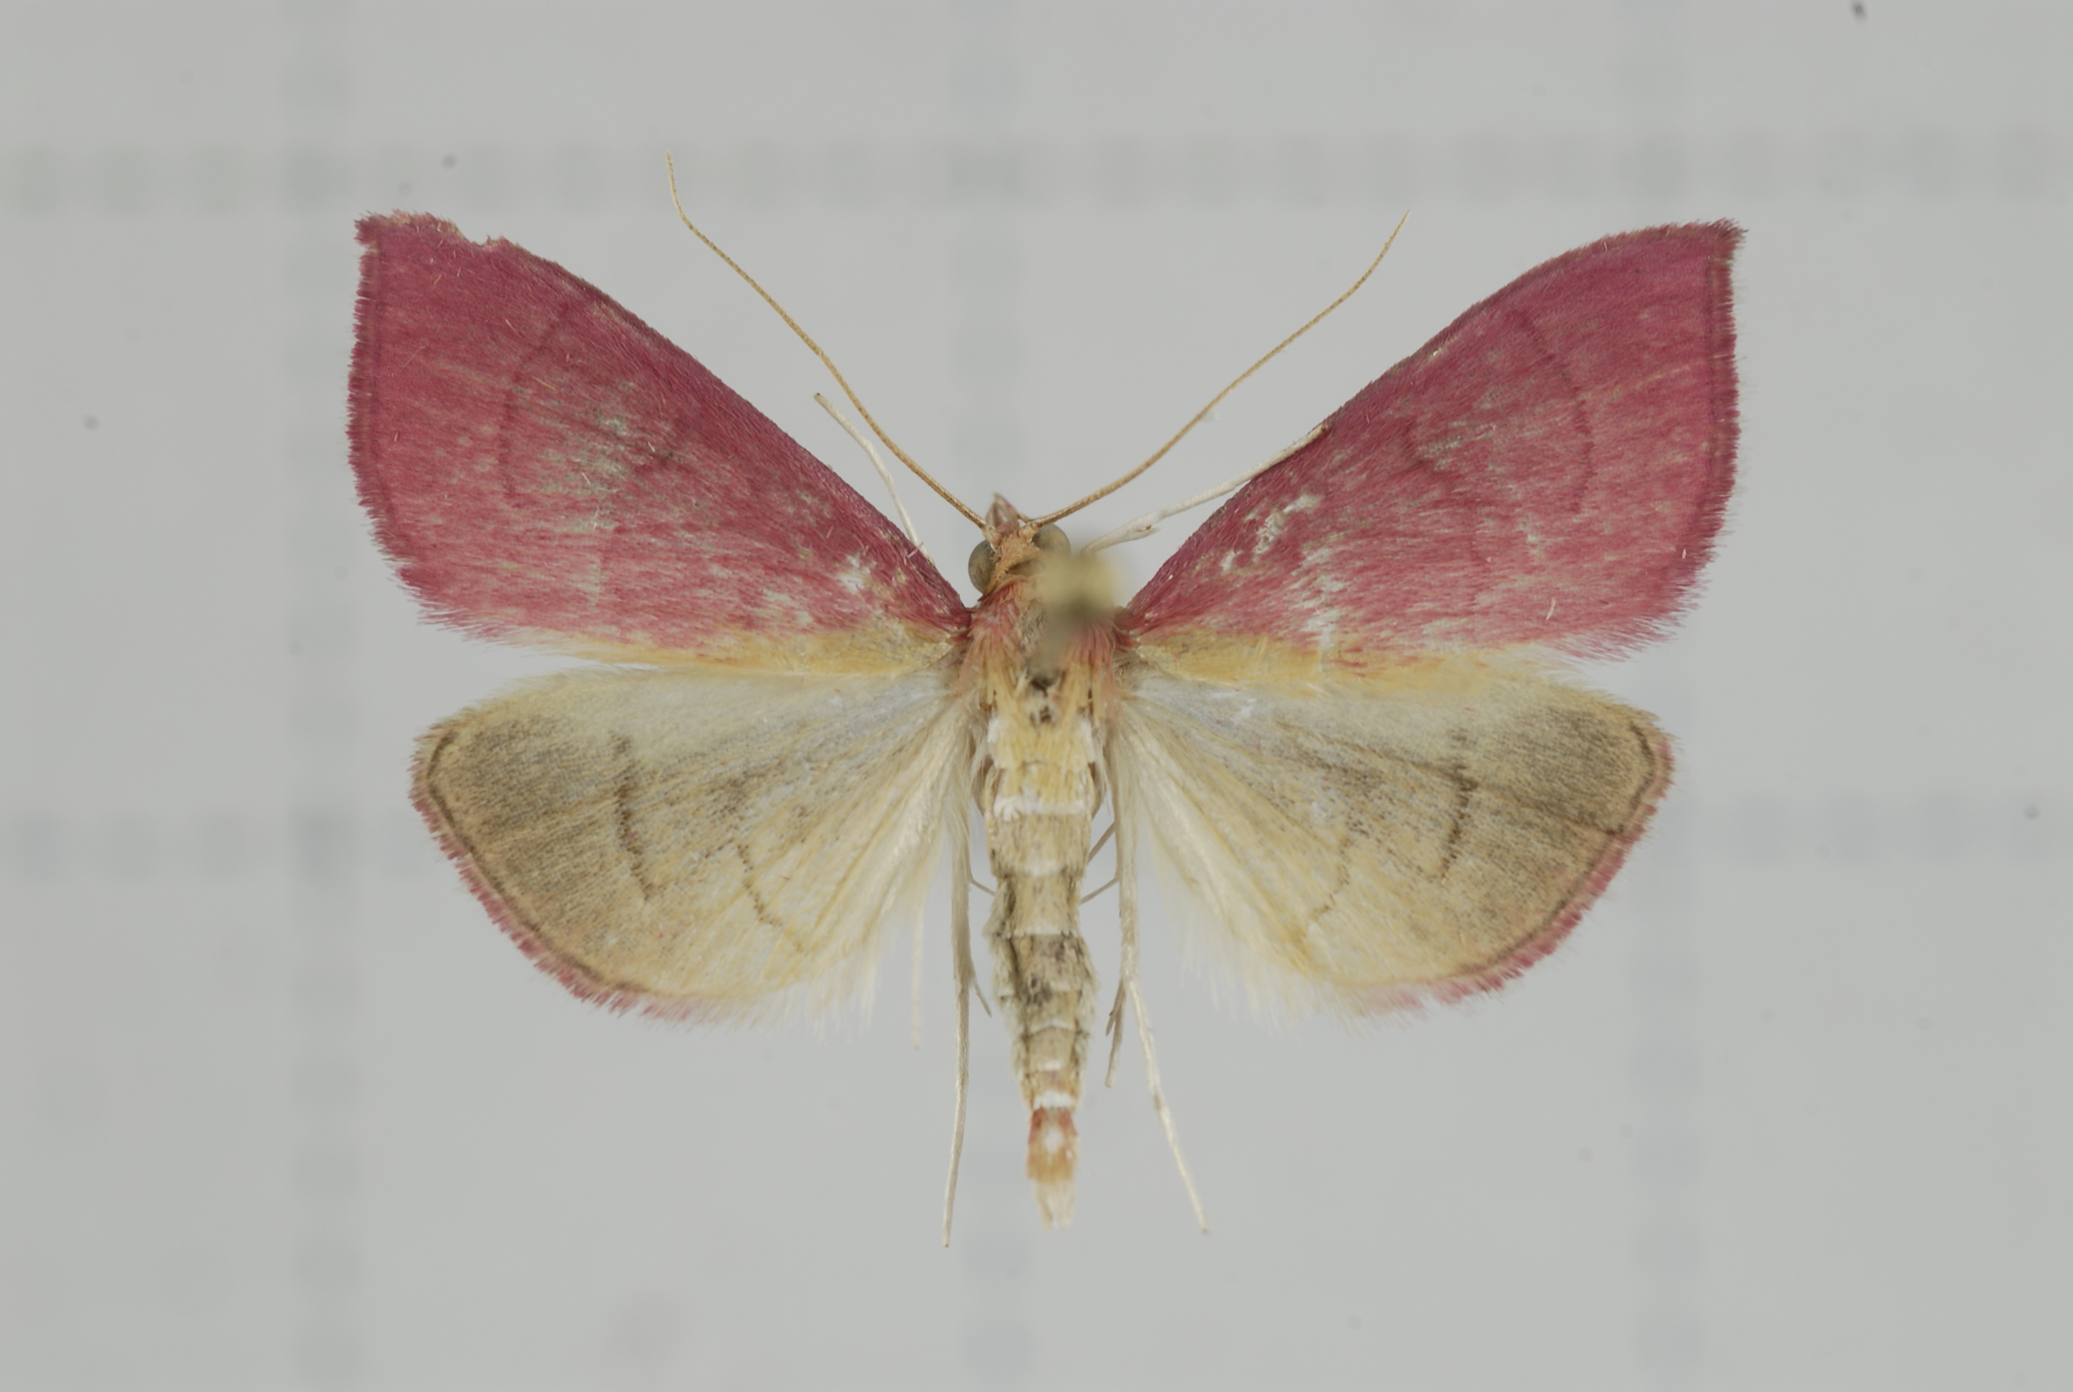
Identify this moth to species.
Ecpyrrhorrhoe minnehaha
